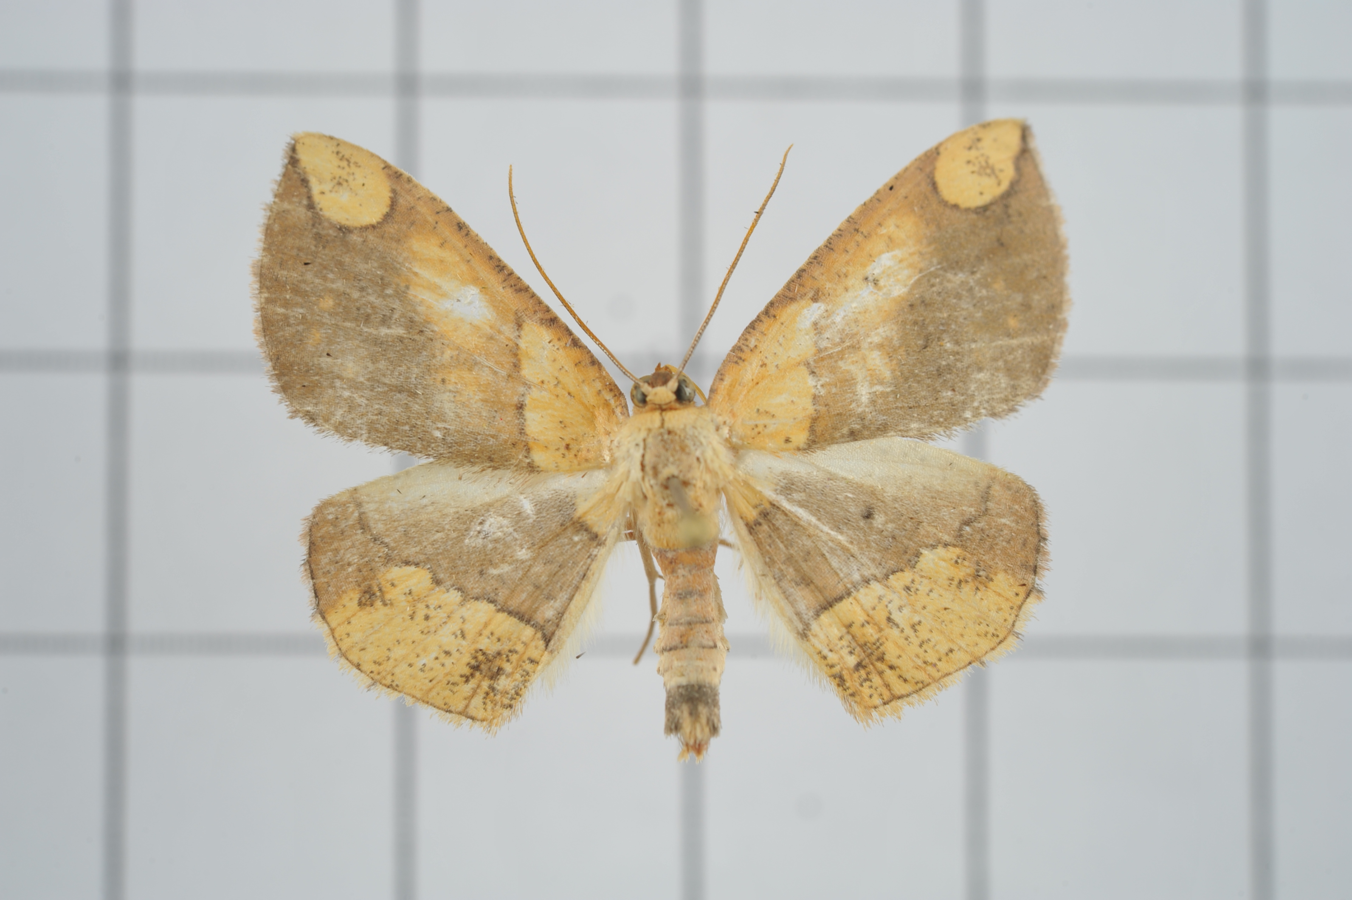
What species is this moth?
Platycerota particolor
